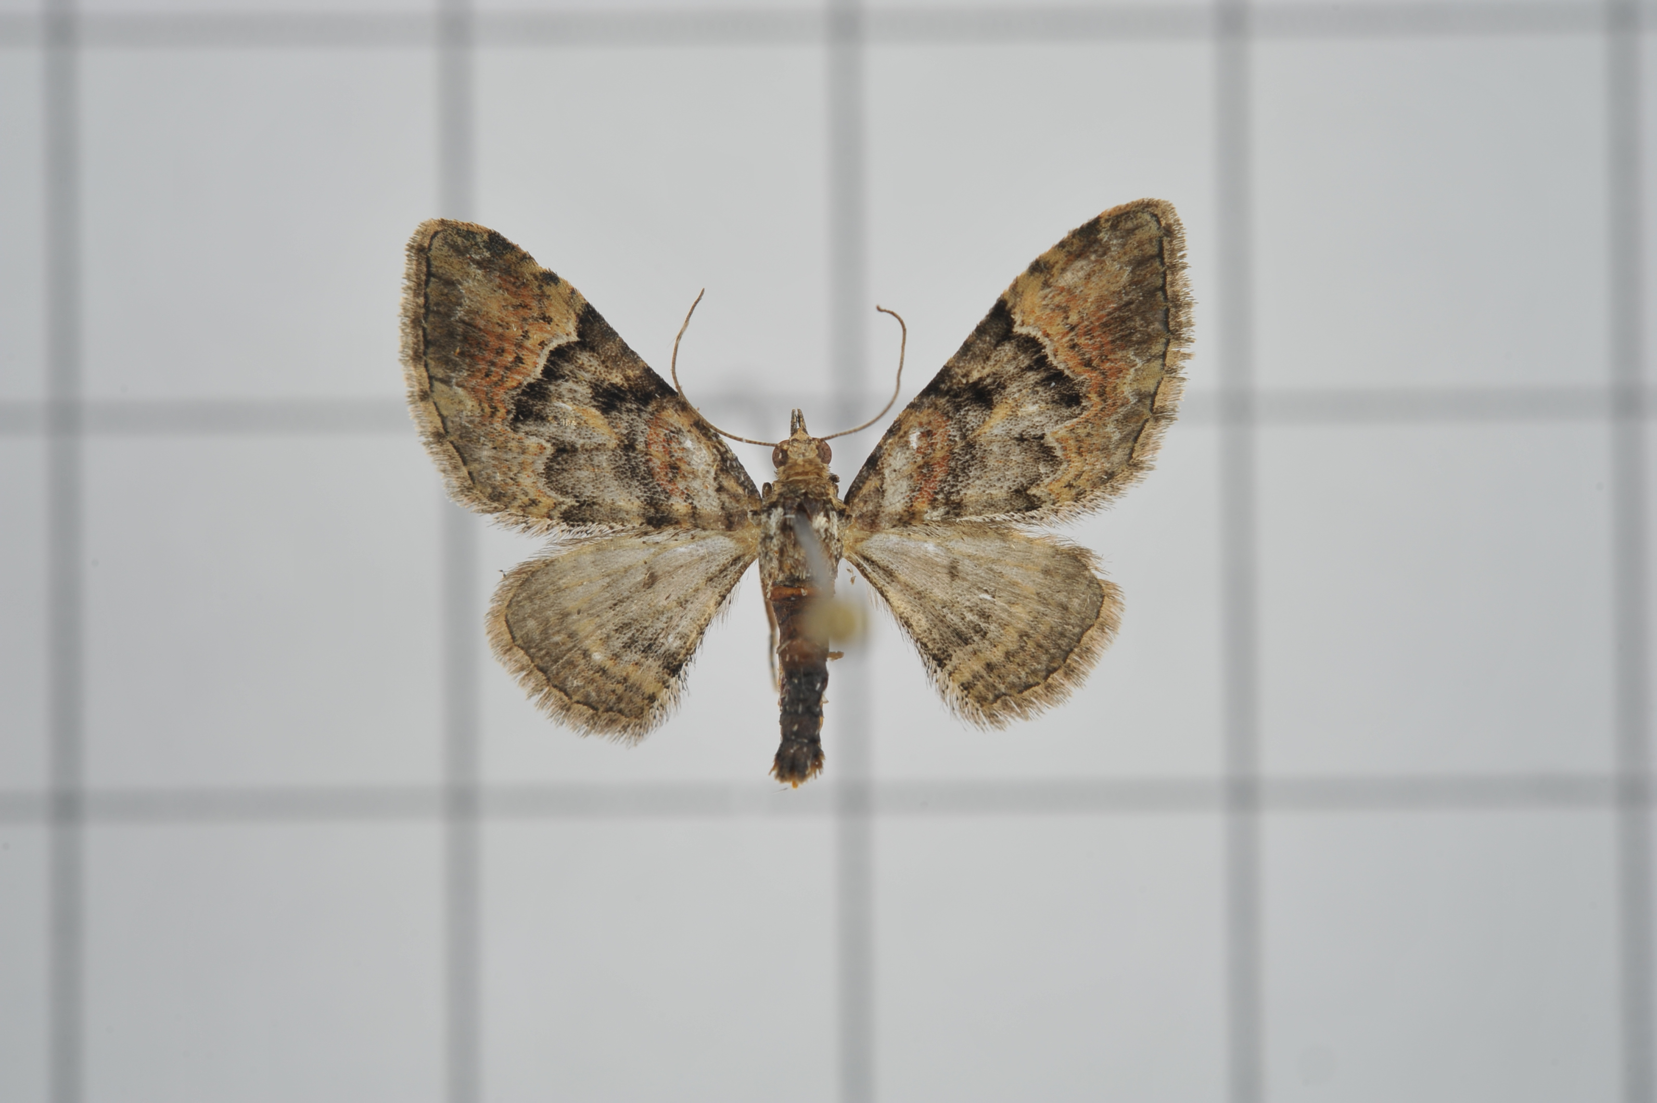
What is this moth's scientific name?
Mnesiloba dentifascia
